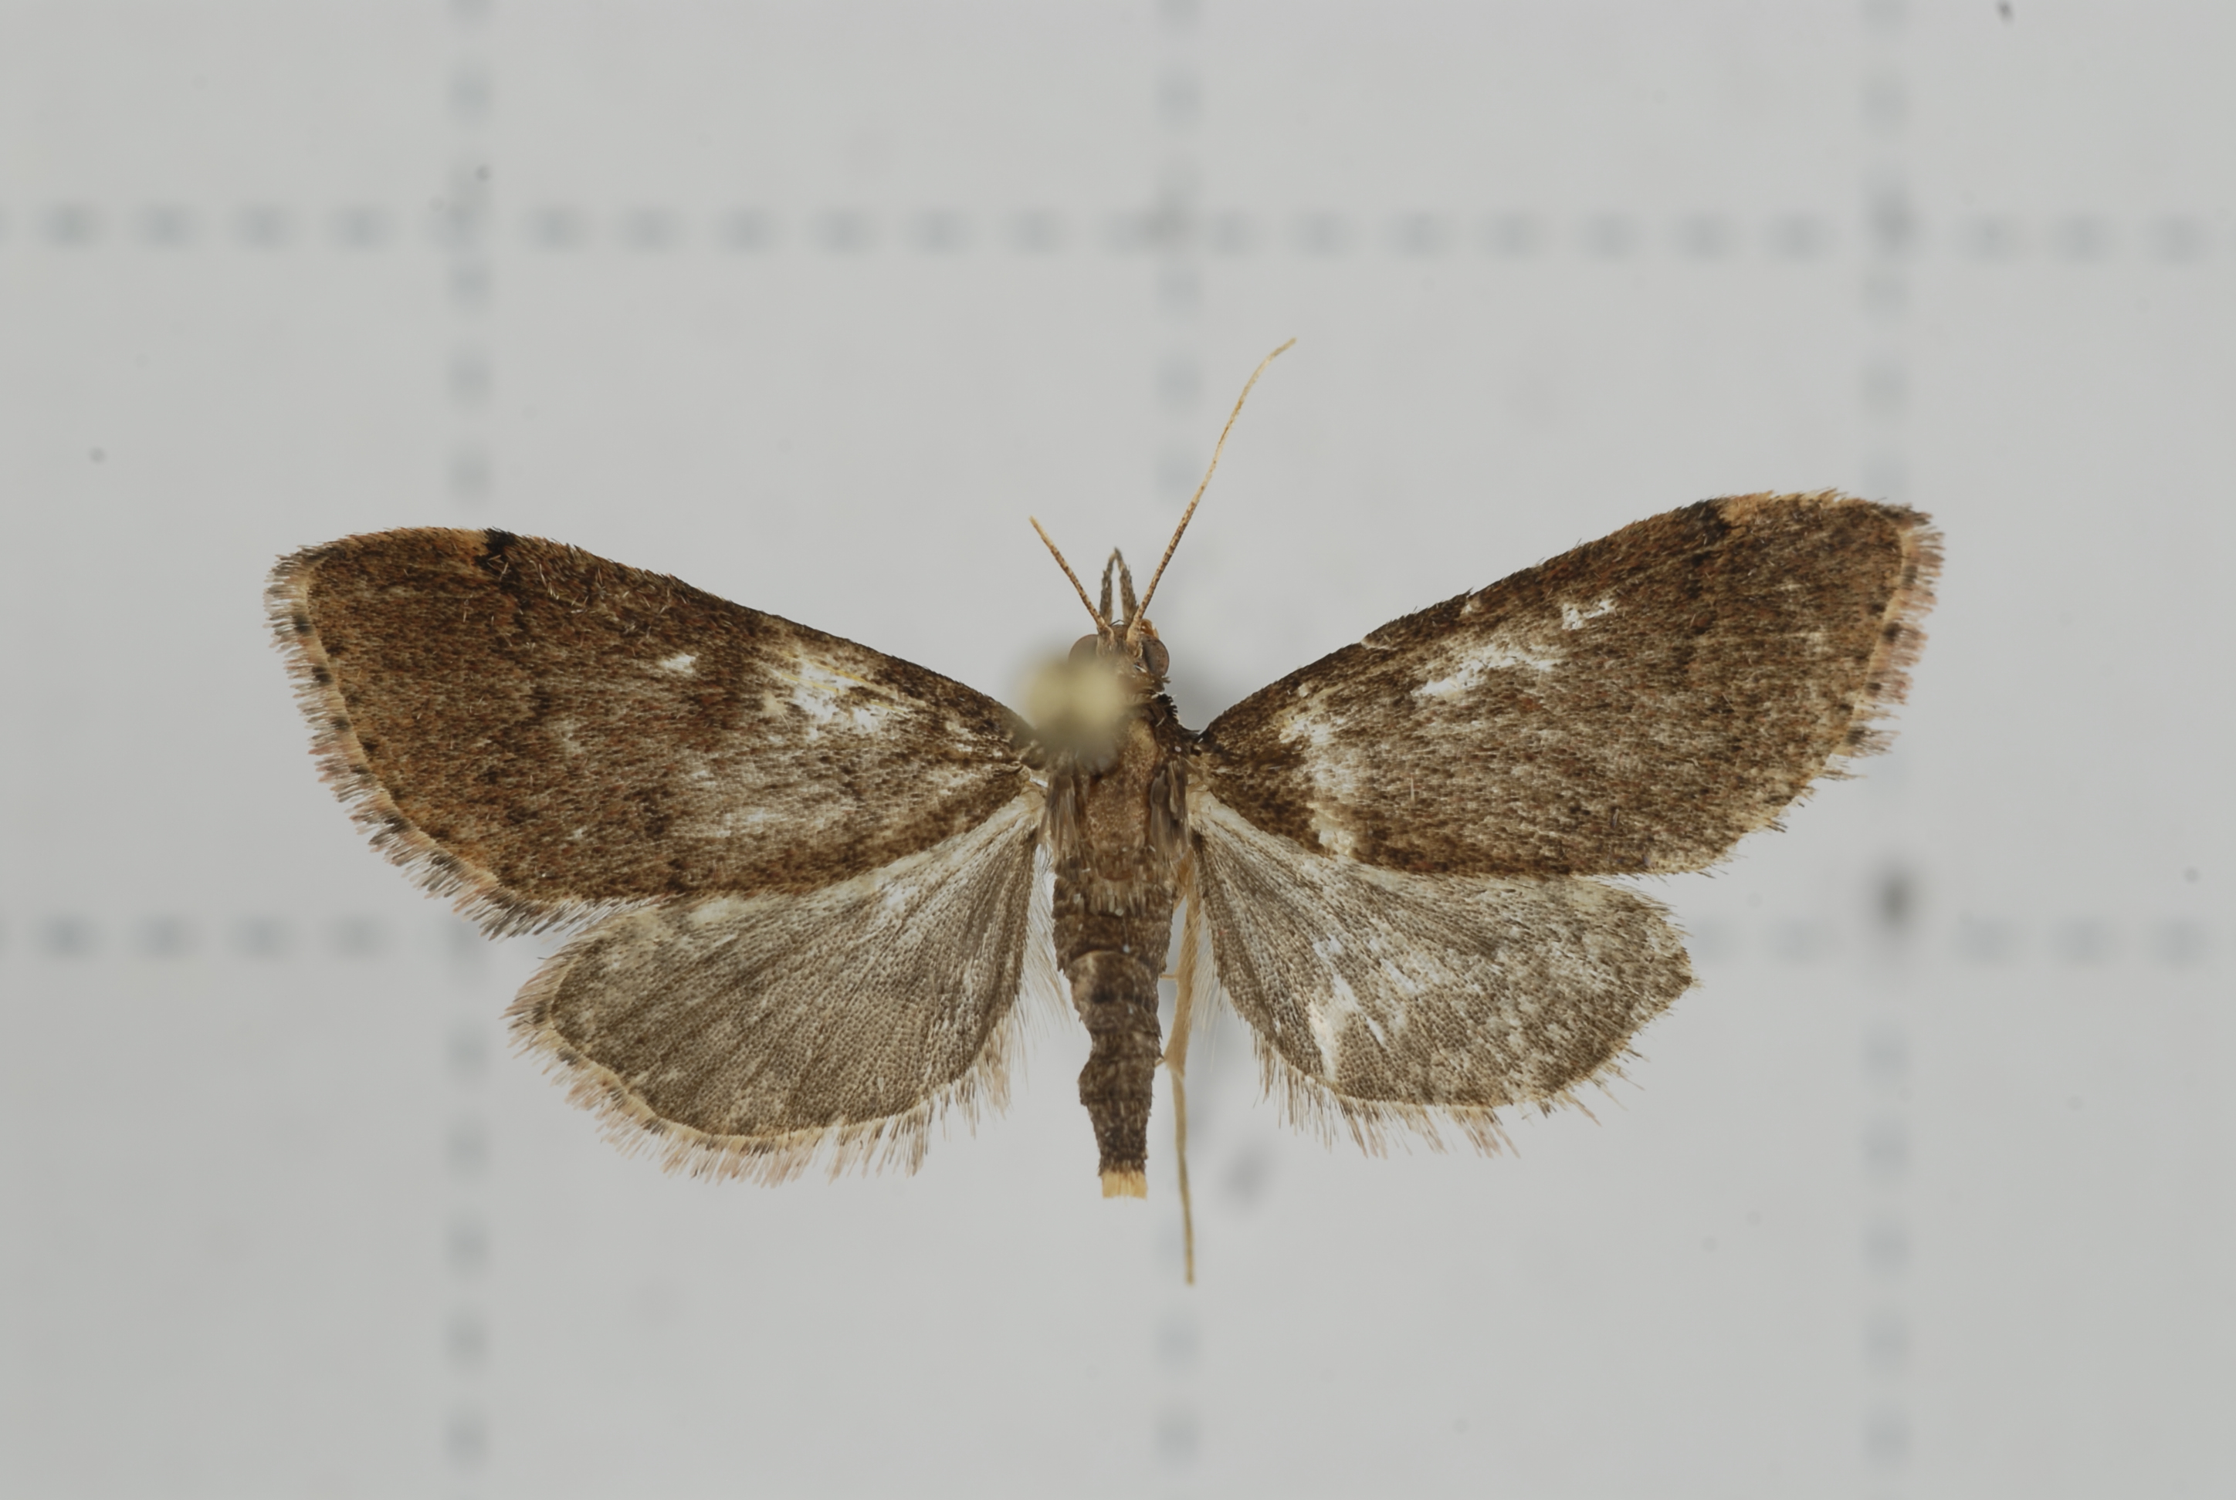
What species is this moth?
Camptomastix hisbonalis
